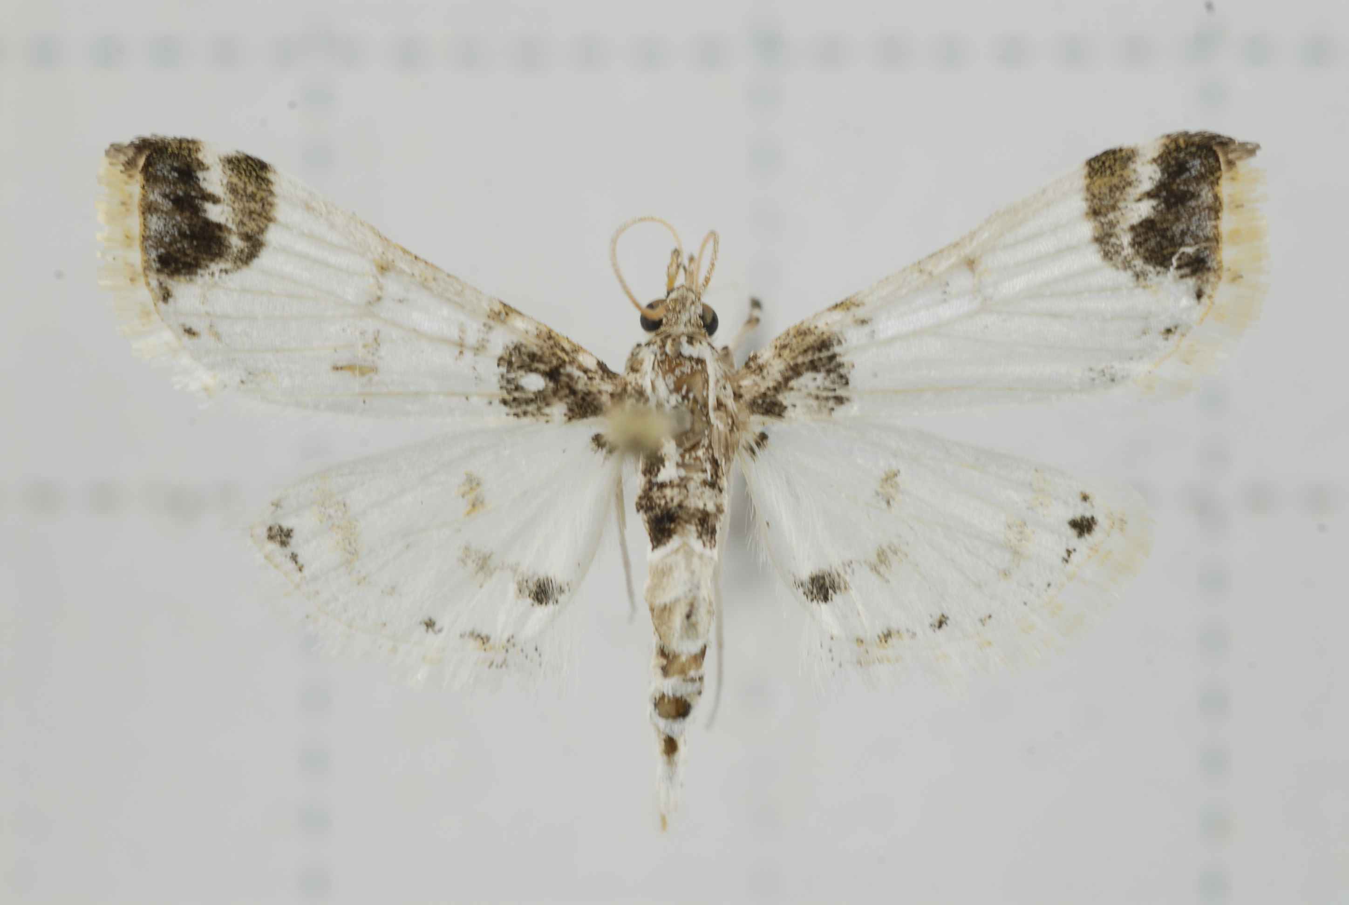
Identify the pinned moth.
Analyta apicalis
